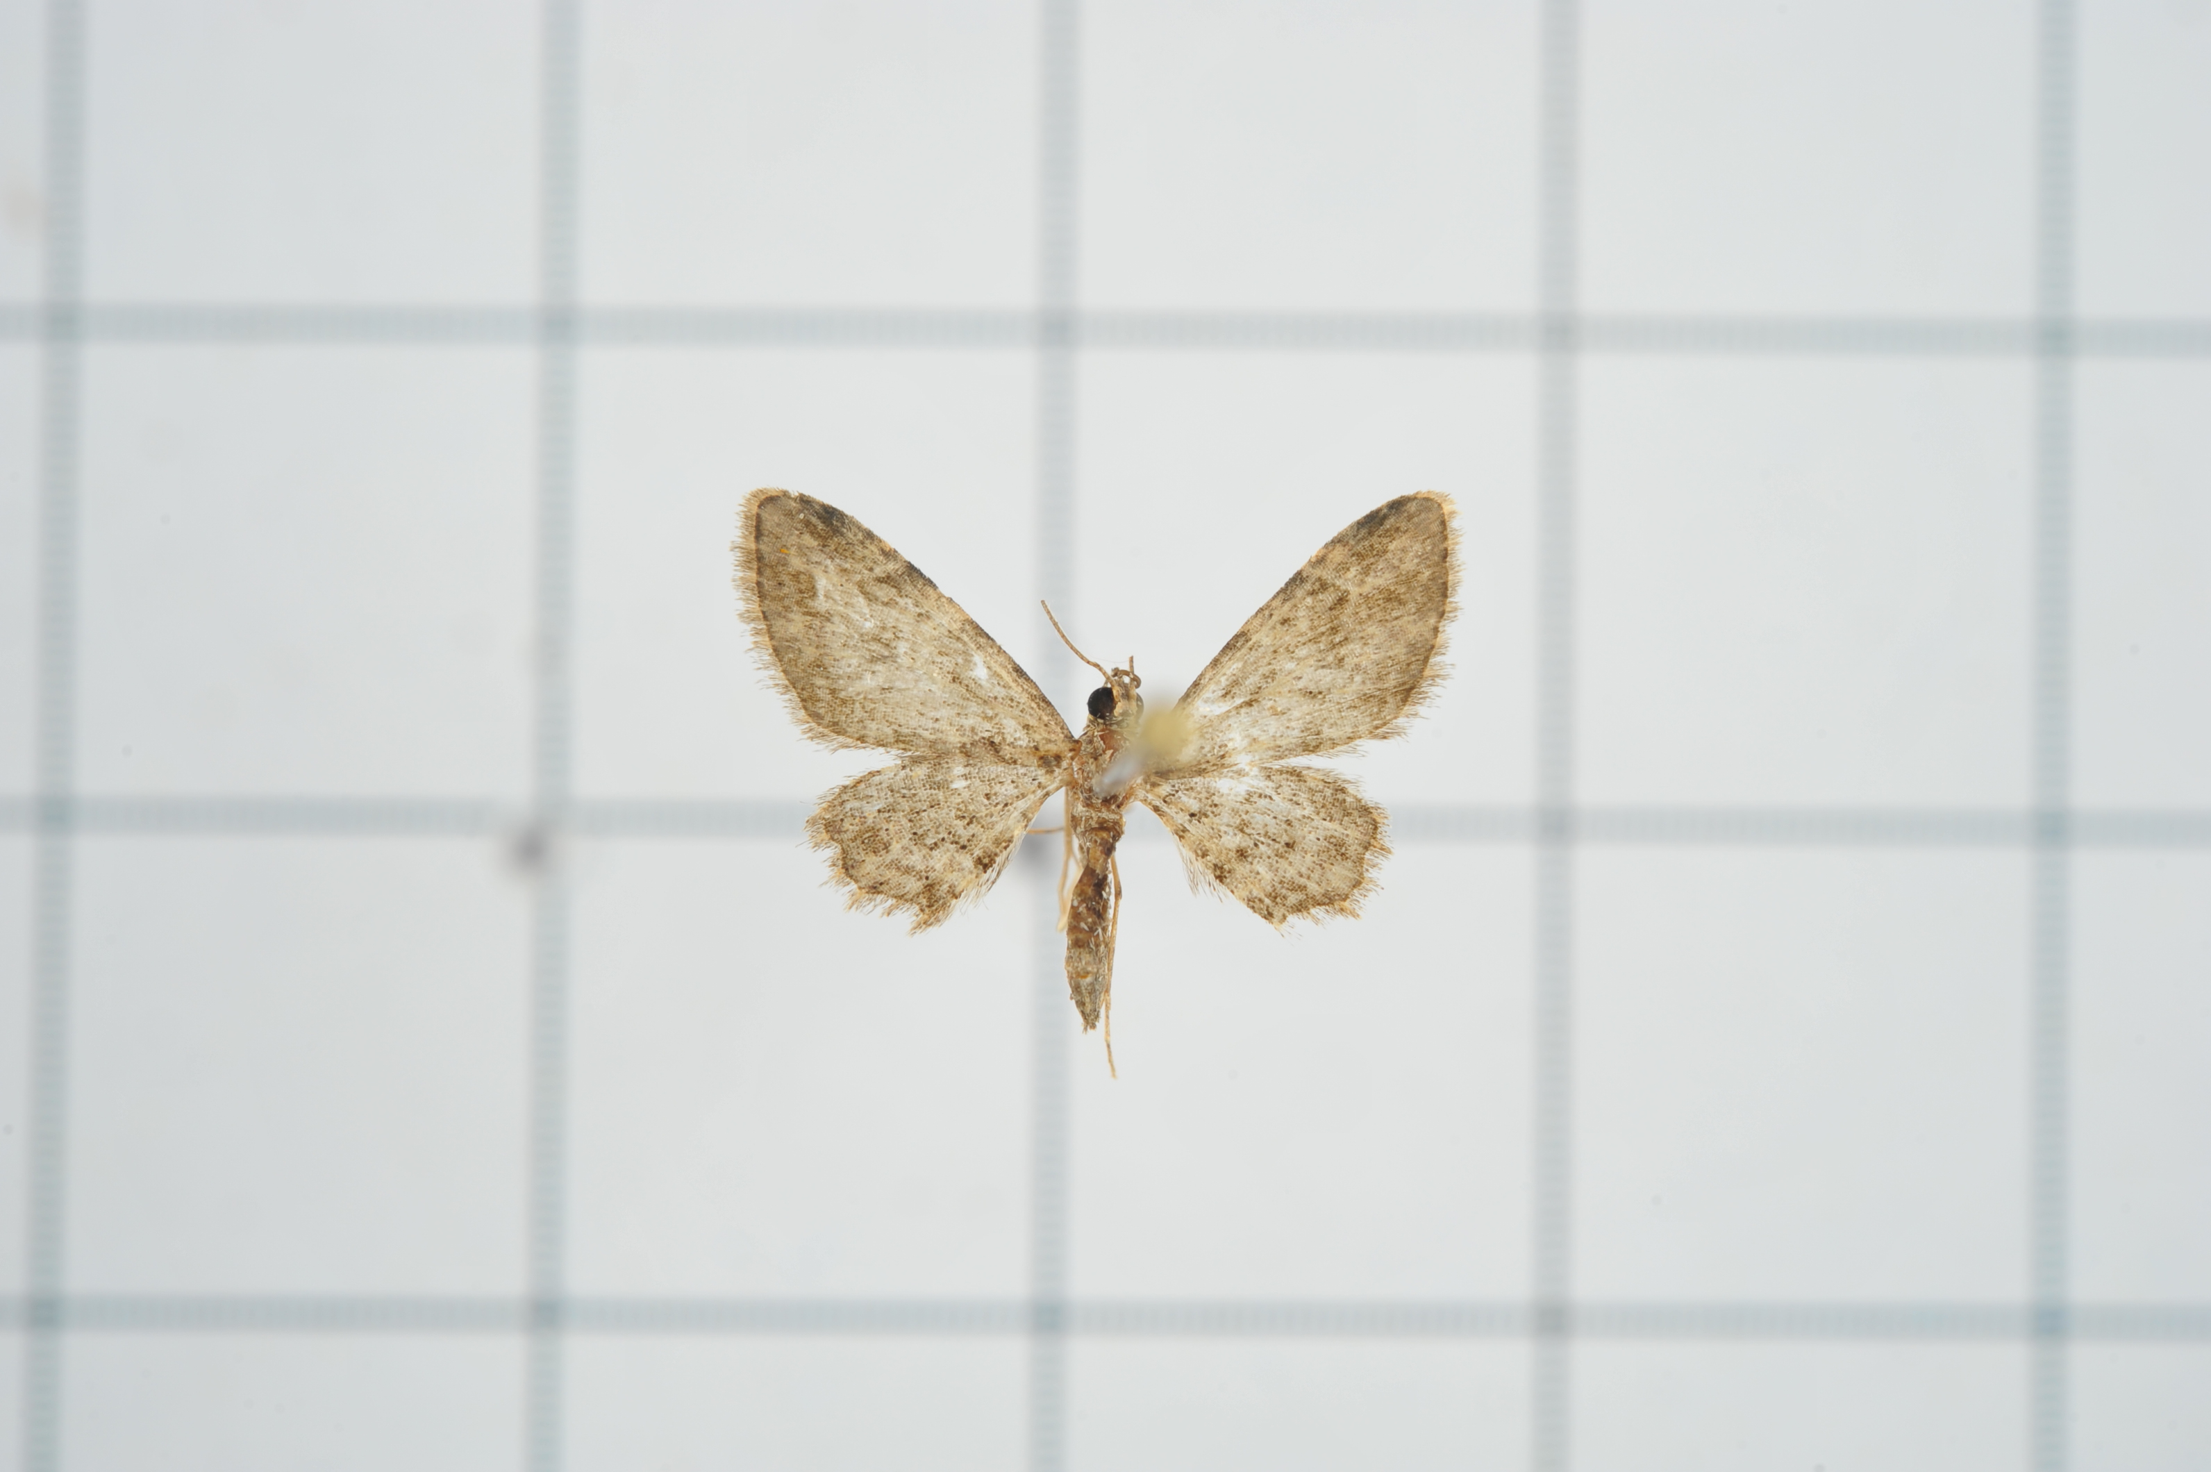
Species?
Chloroclystis dentatissima
